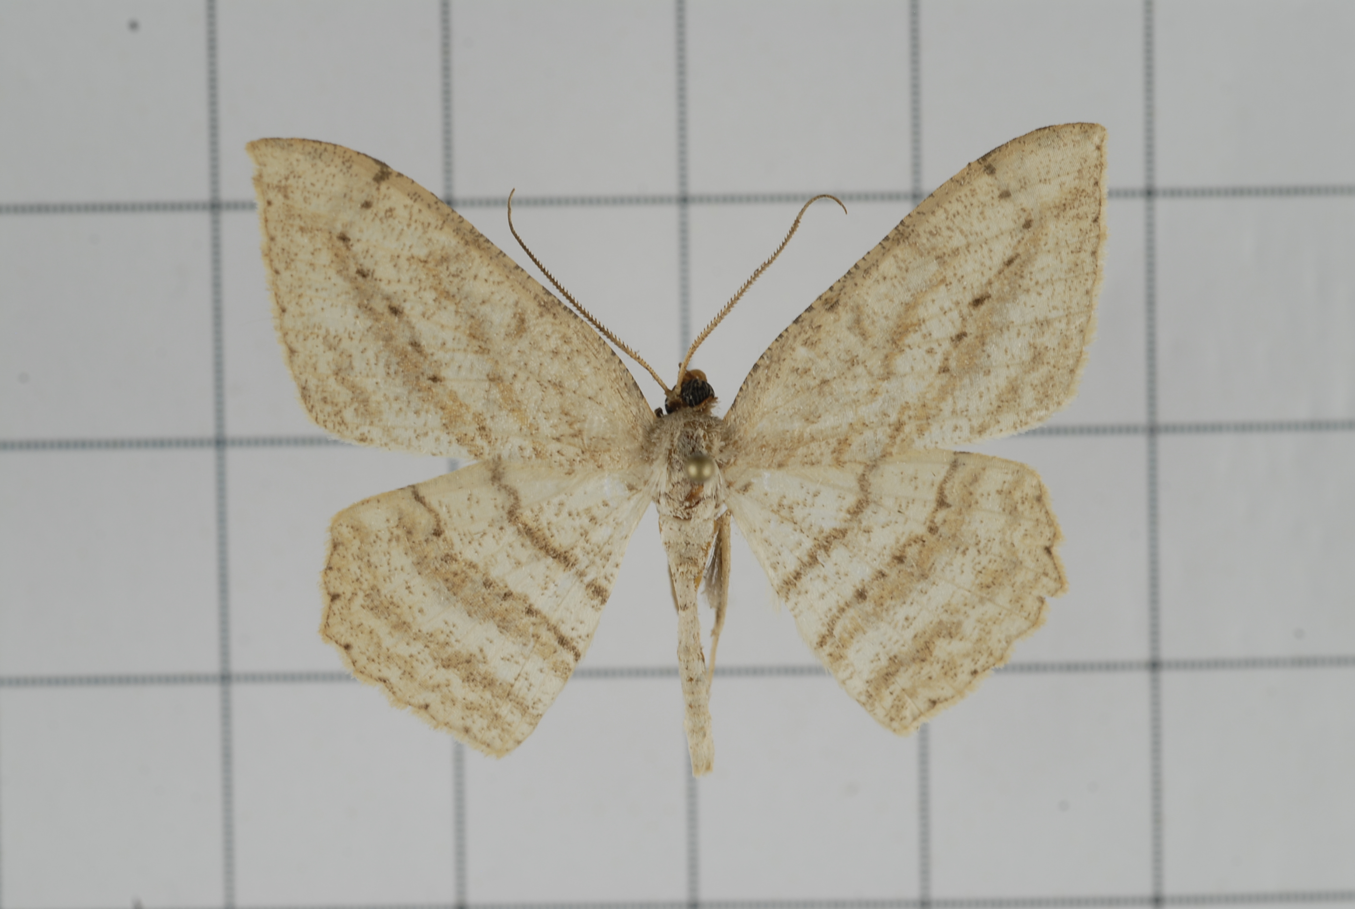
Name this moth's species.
Calletaera obliquata
